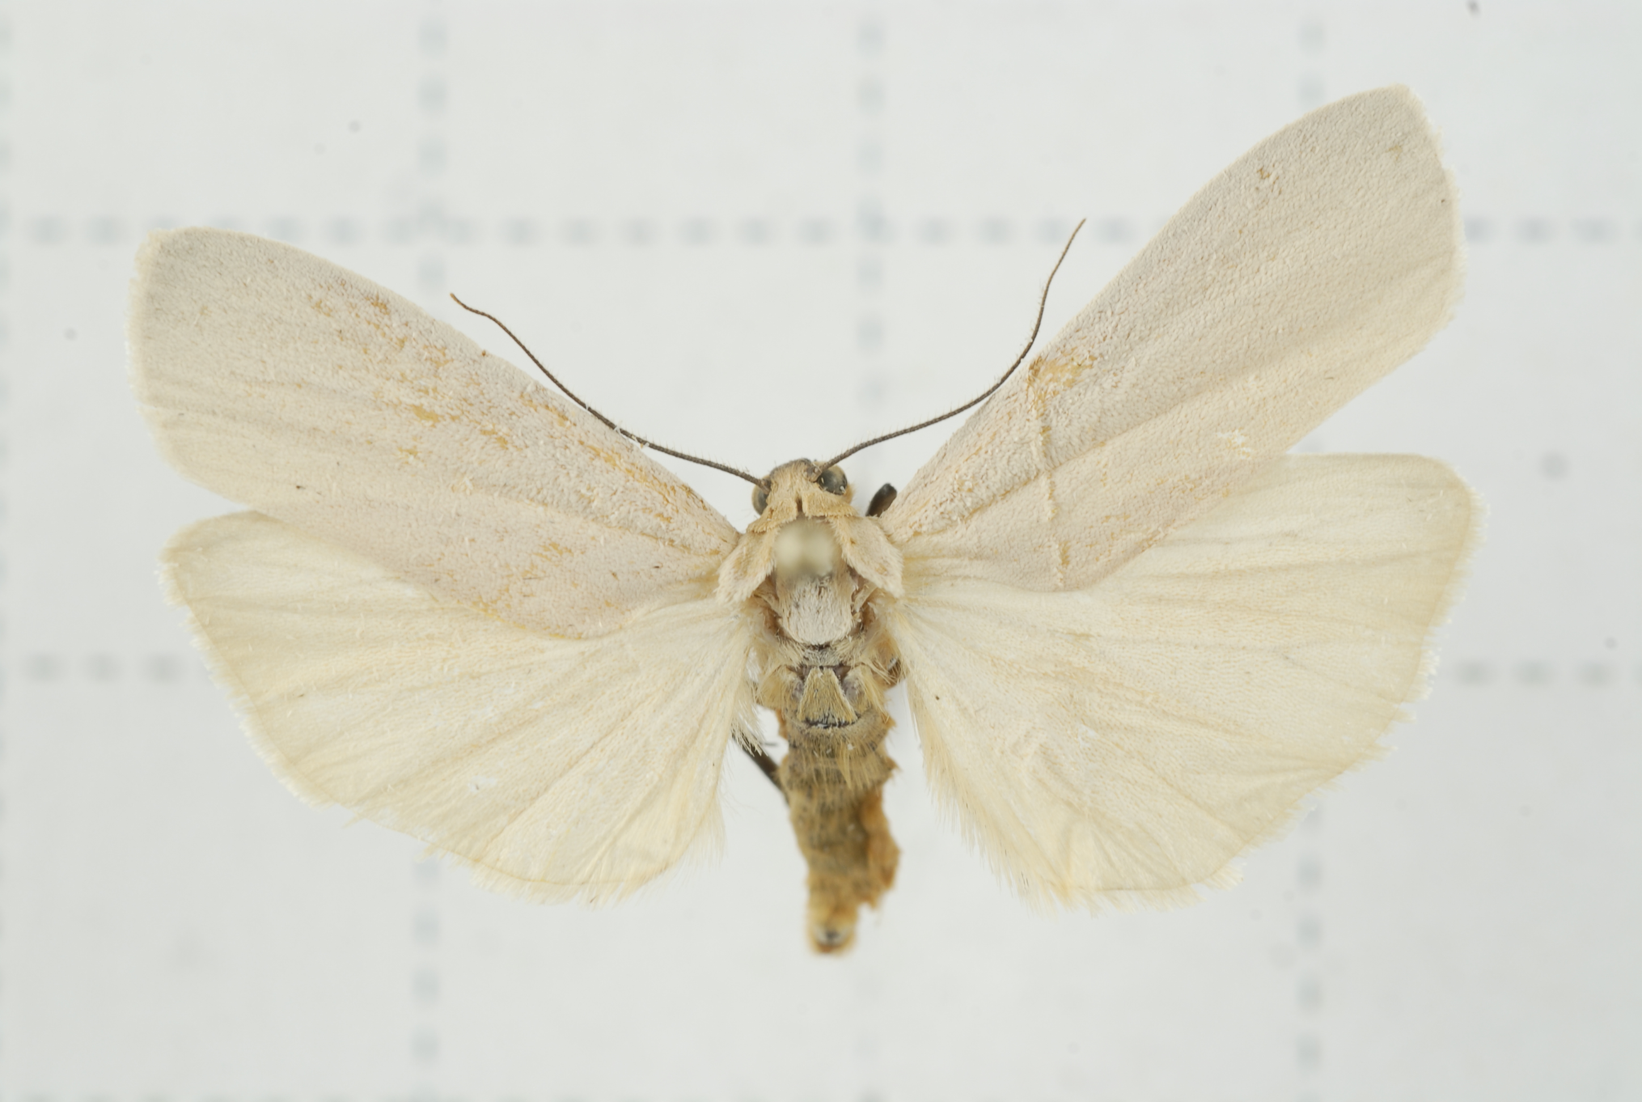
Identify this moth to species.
Eilema ranrunensis
